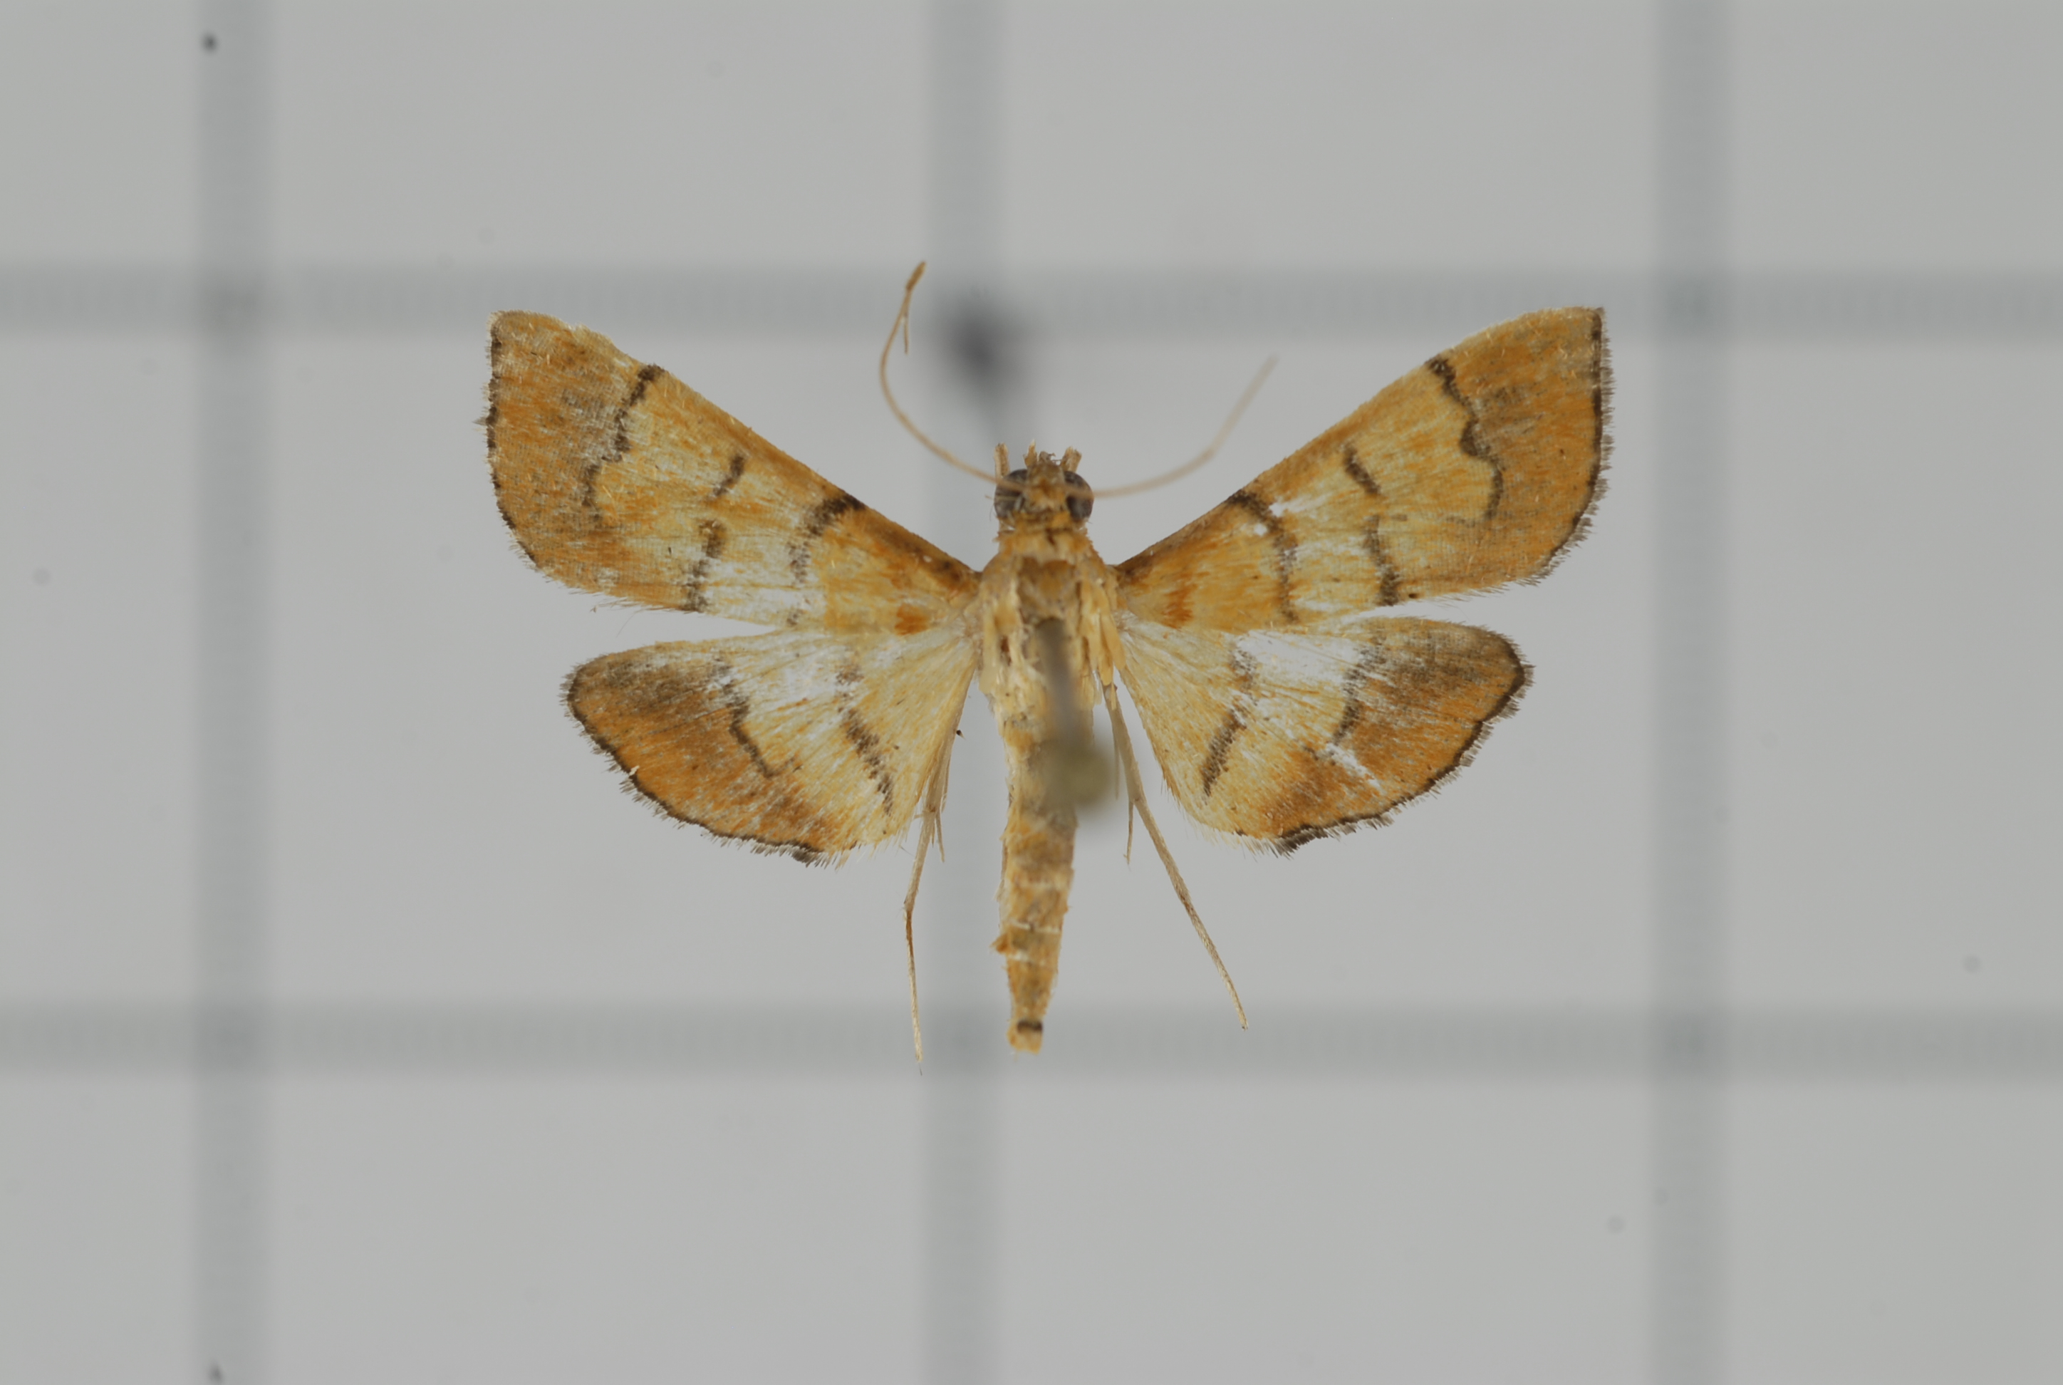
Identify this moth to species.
Orphanostigma abruptalis
